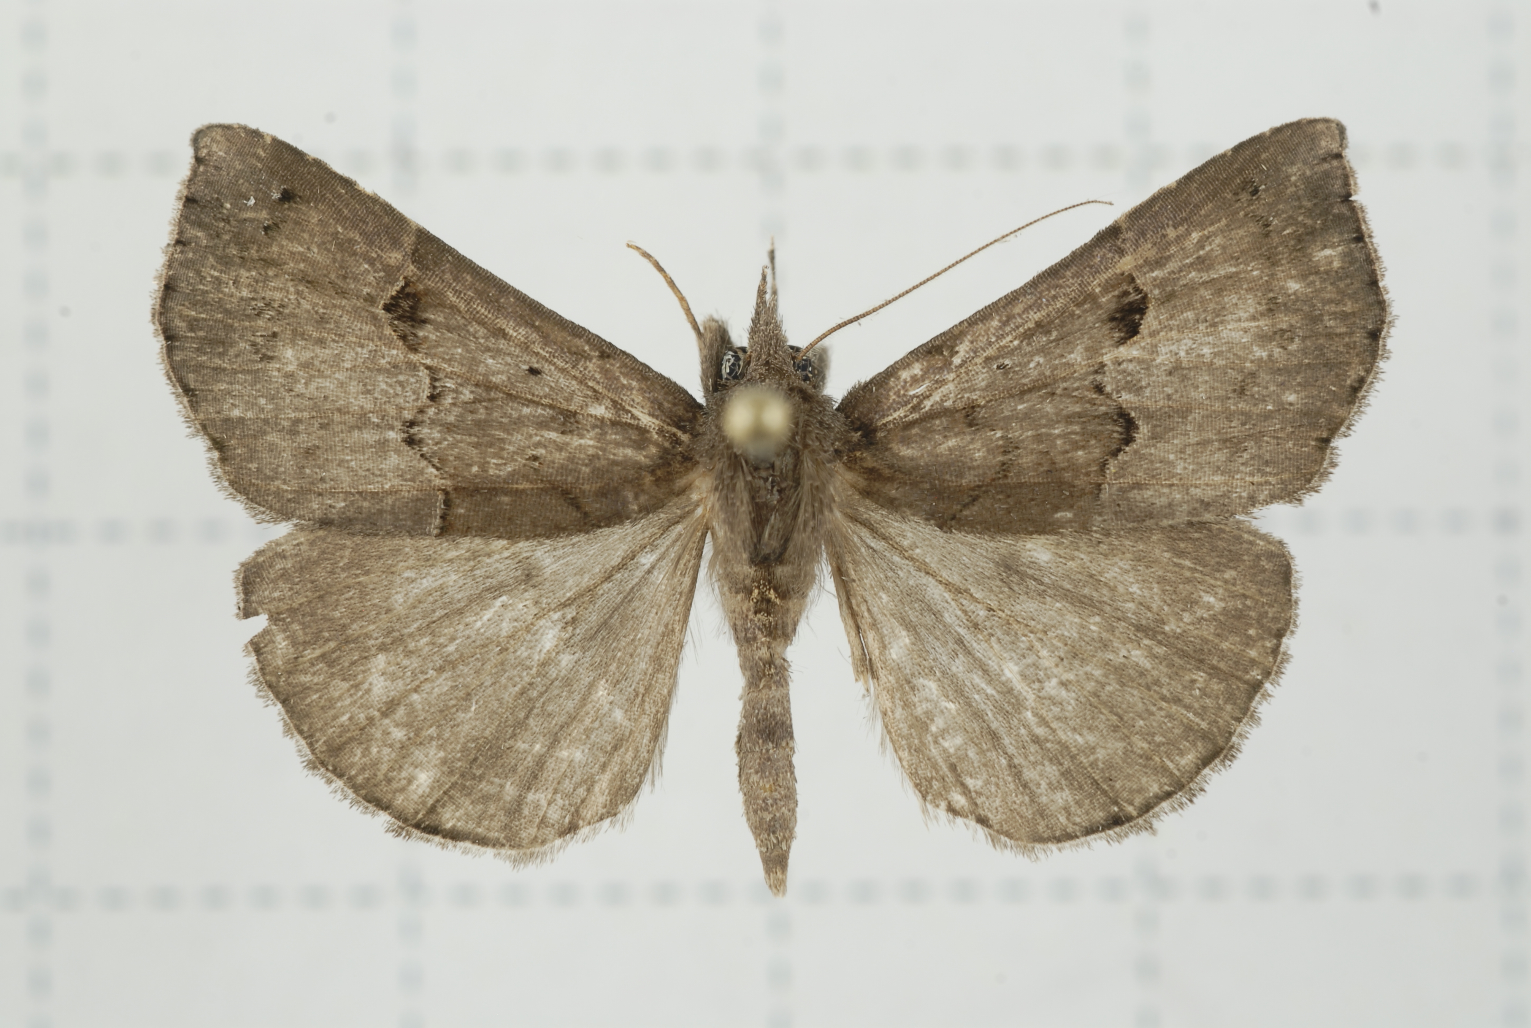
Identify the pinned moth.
Hypena sinuosa
